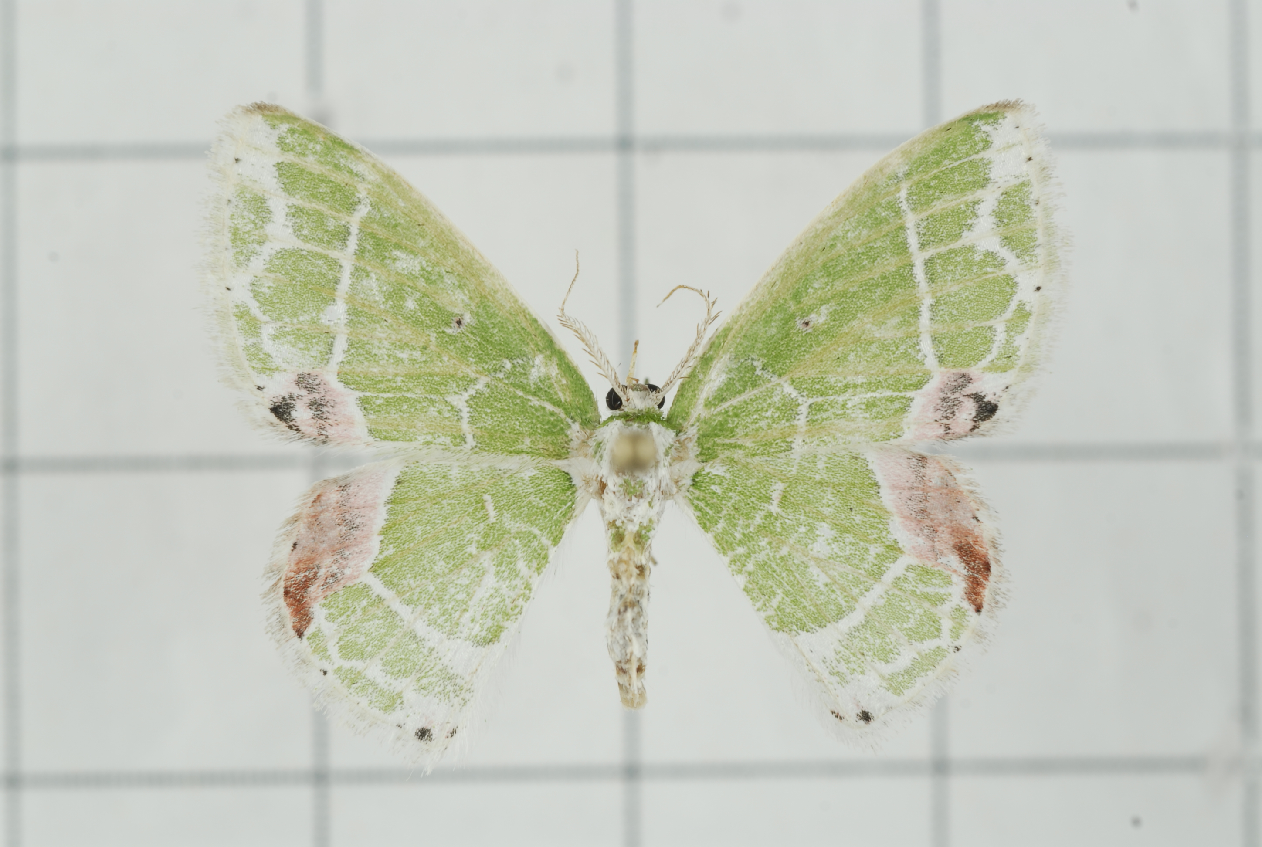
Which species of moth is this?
Protuliocnemis castalaria castalaria
